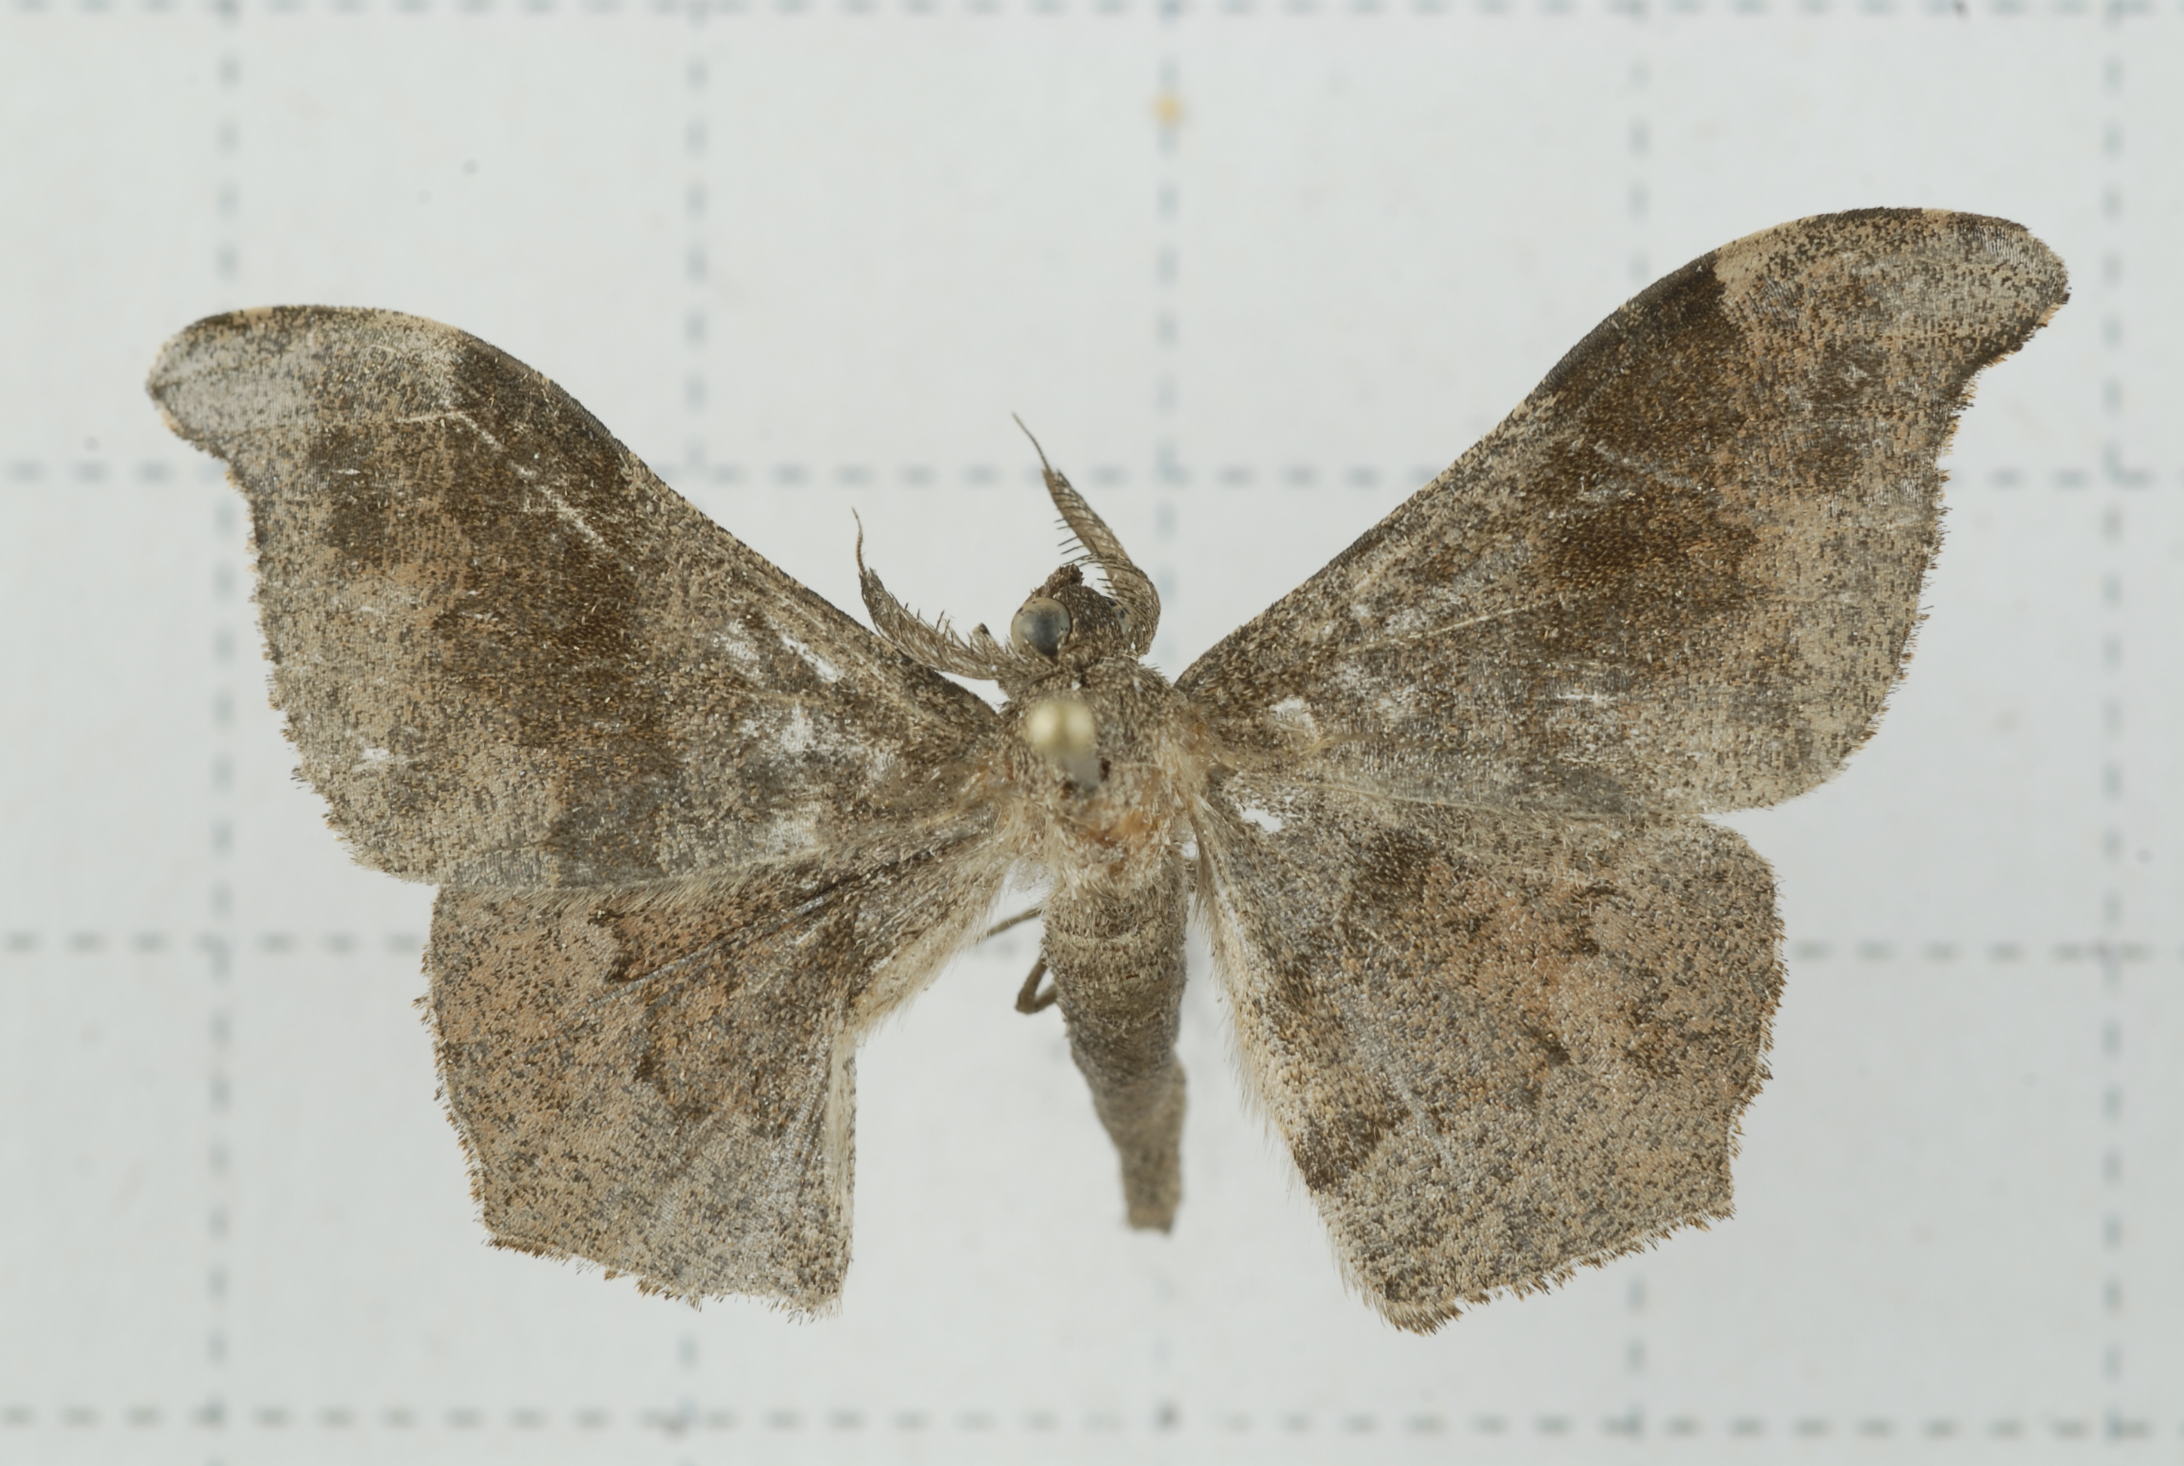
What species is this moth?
Hyposidra talaca talaca
